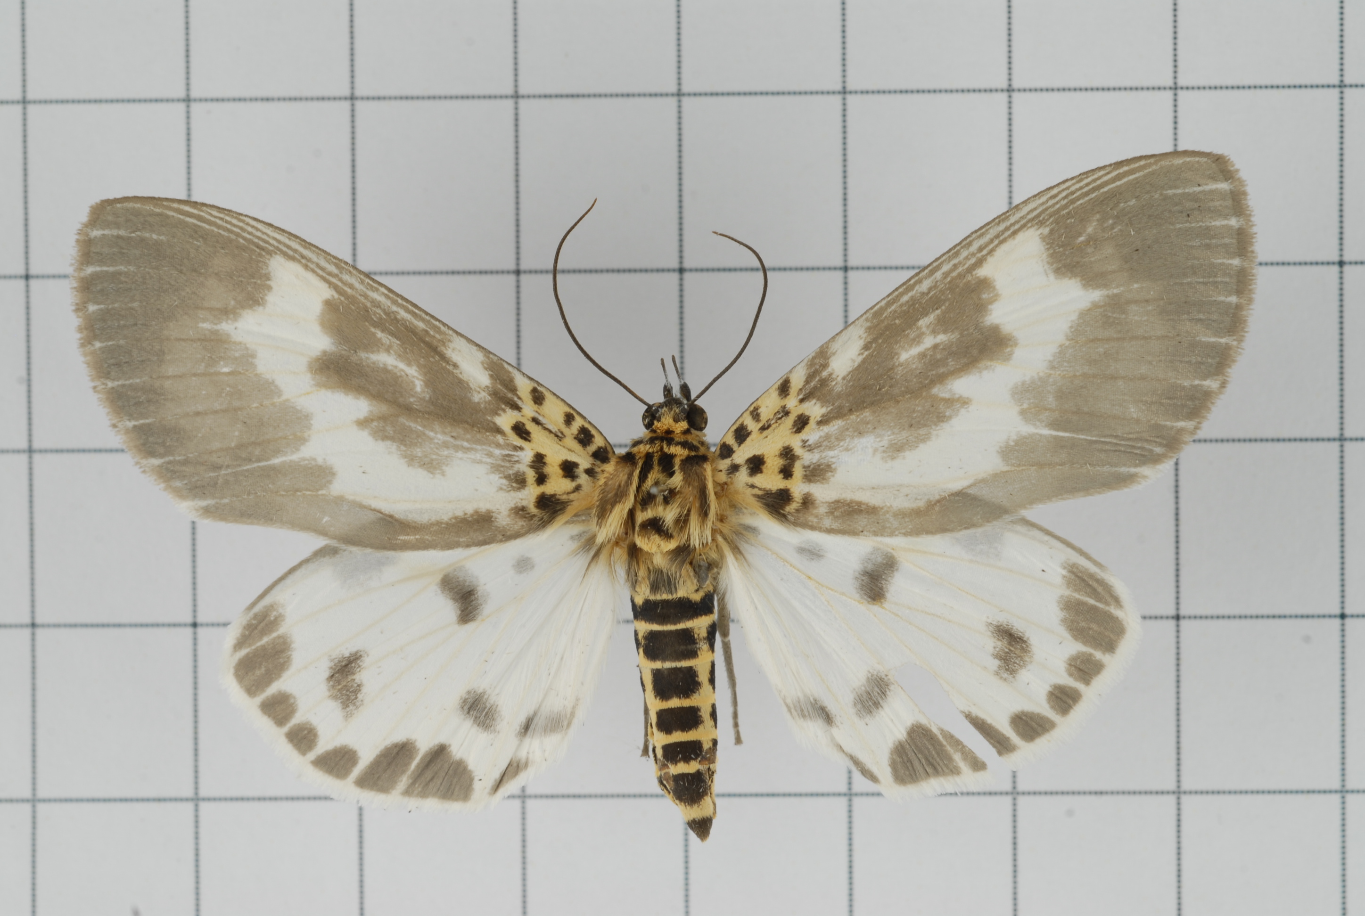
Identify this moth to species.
Asota tortuosa
